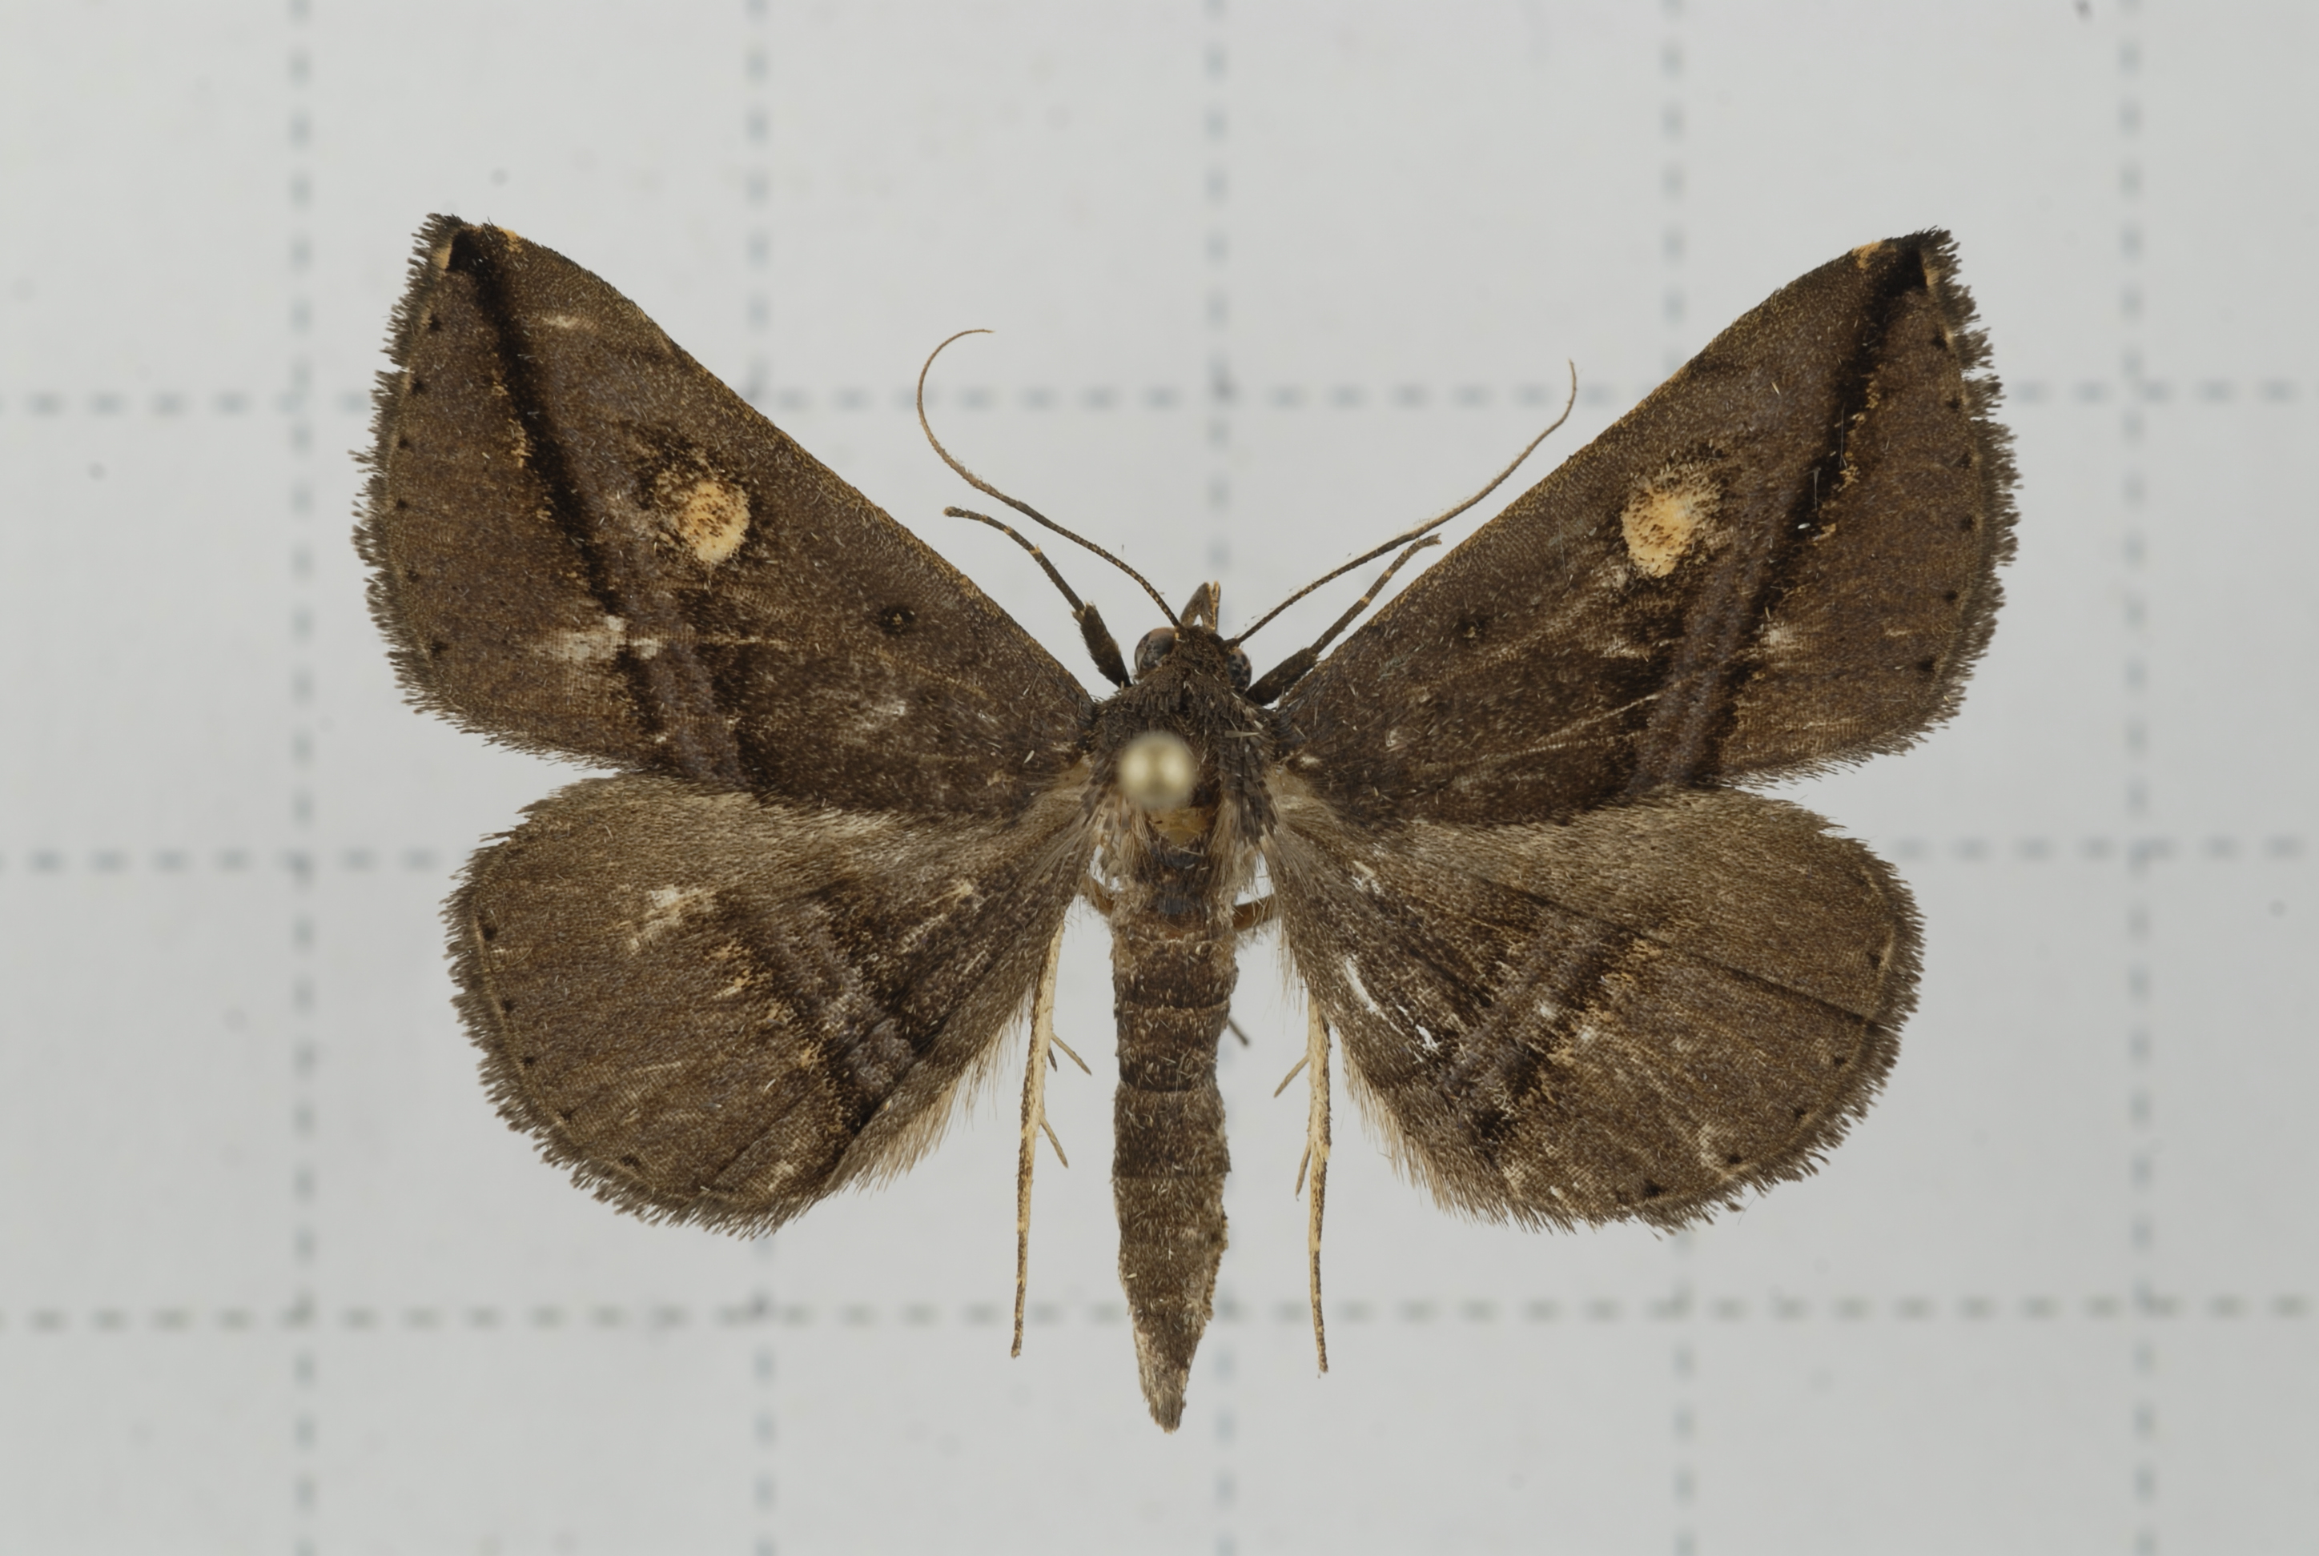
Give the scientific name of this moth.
Hadennia ochreistigma
